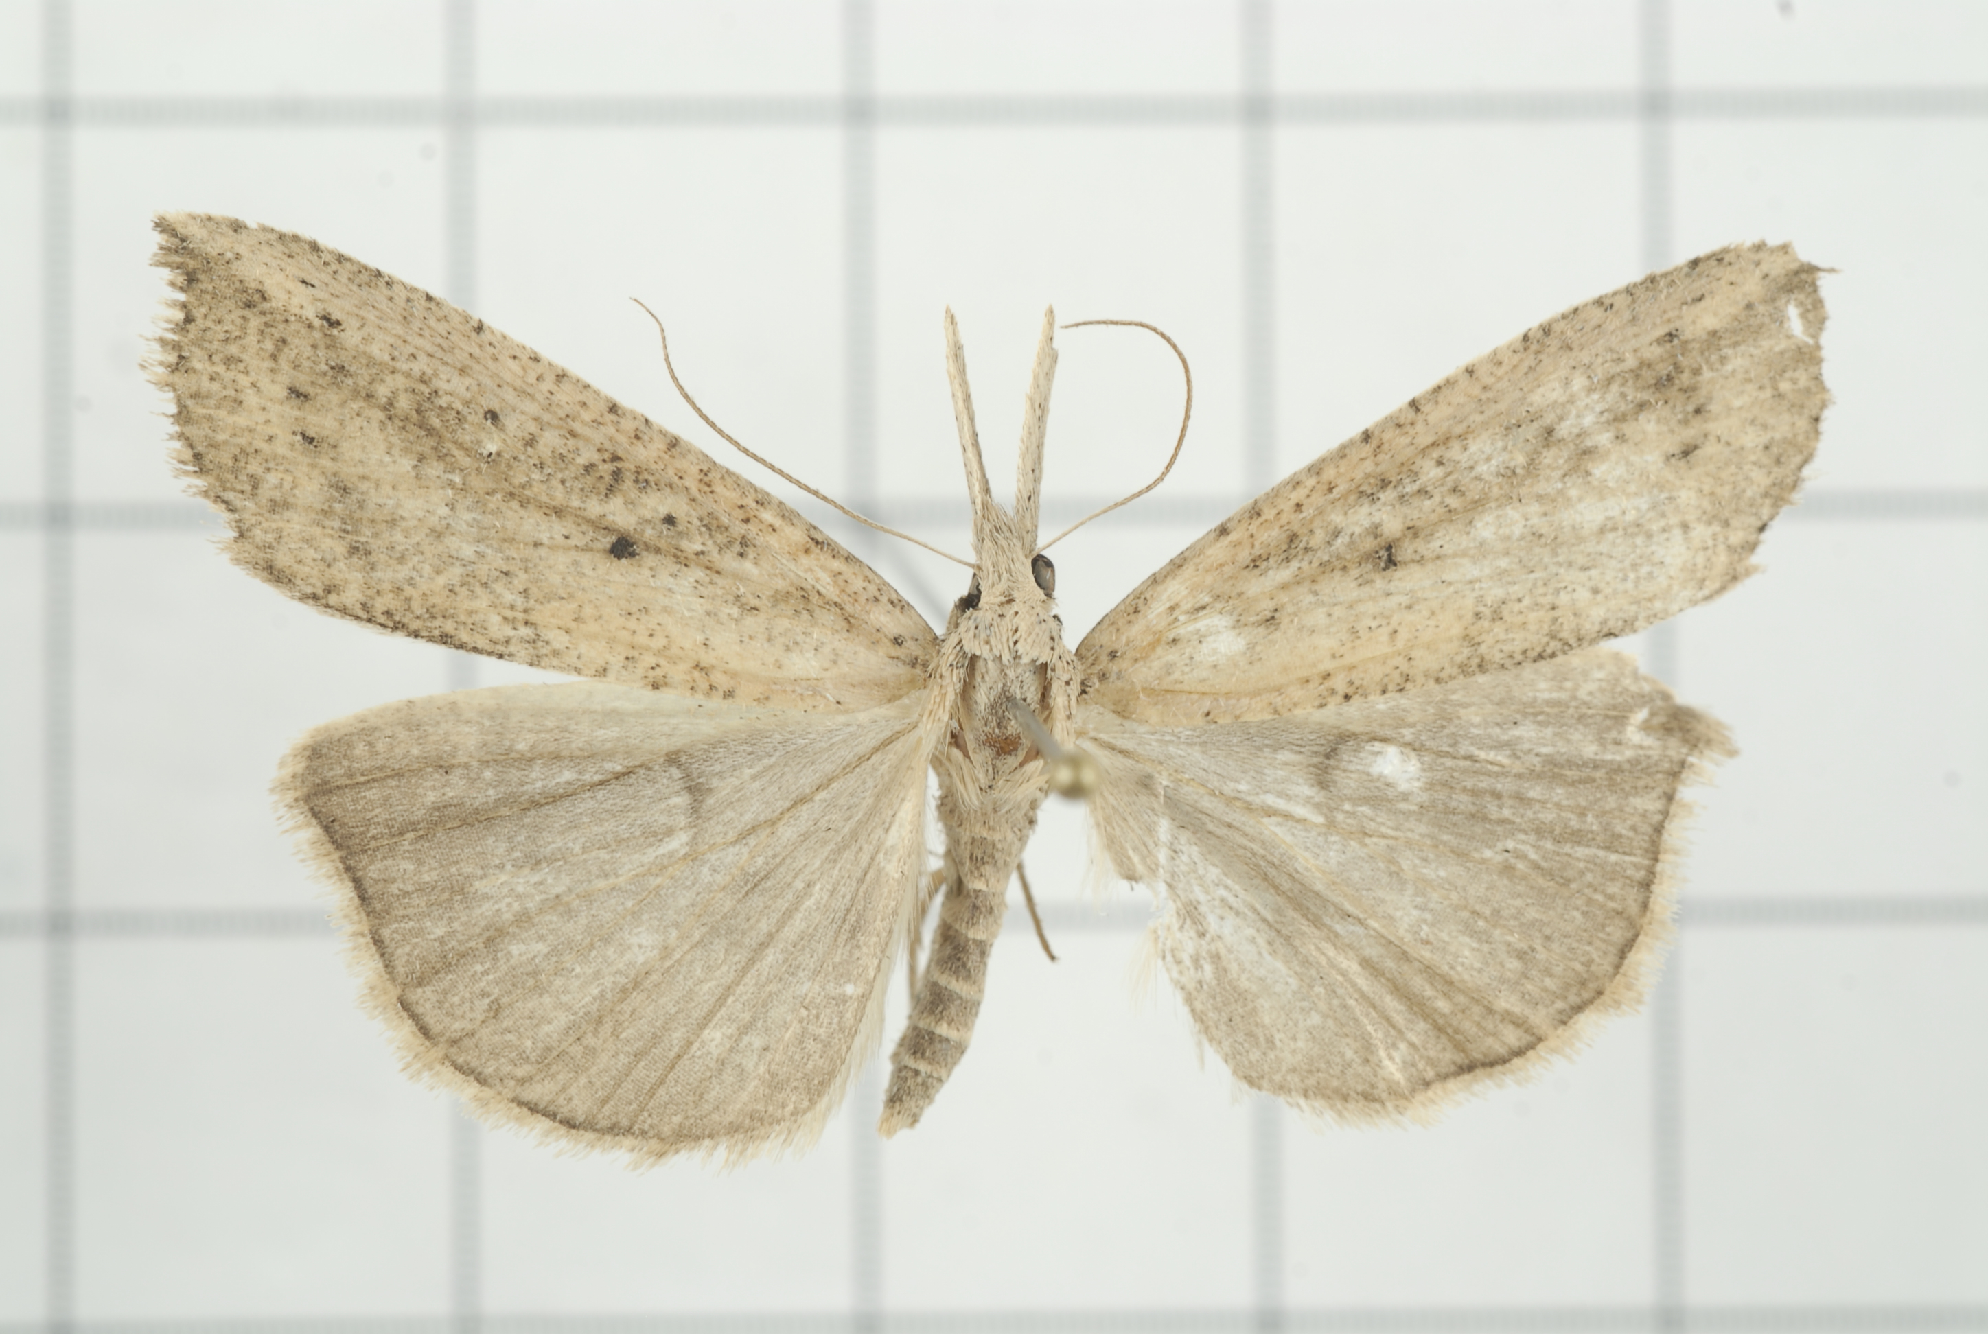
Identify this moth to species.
Hypena longipennis
